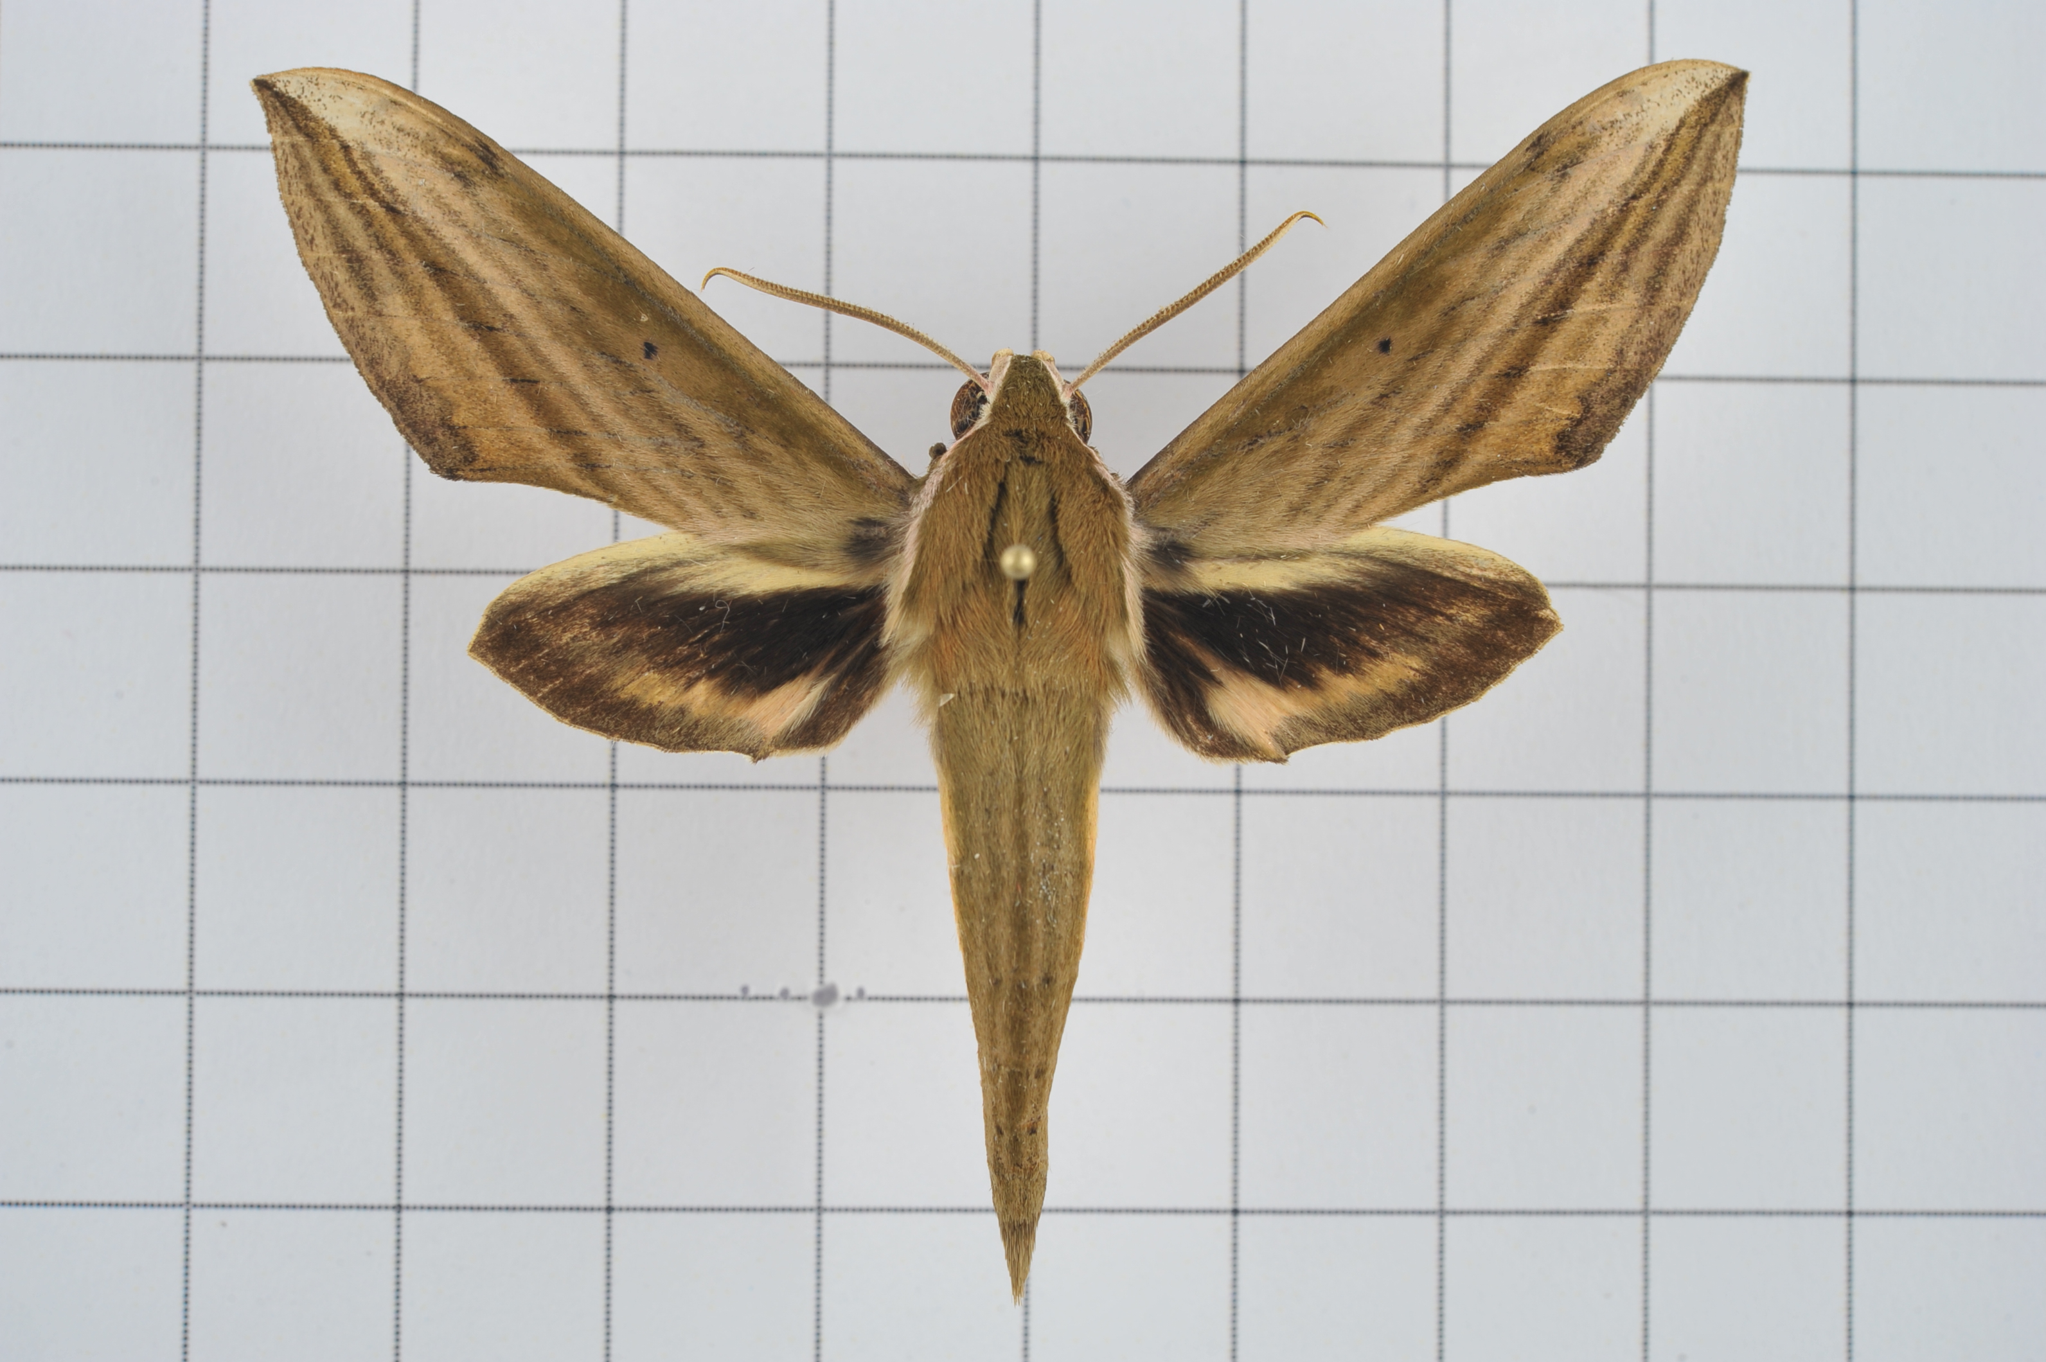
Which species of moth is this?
Cechetra minor
